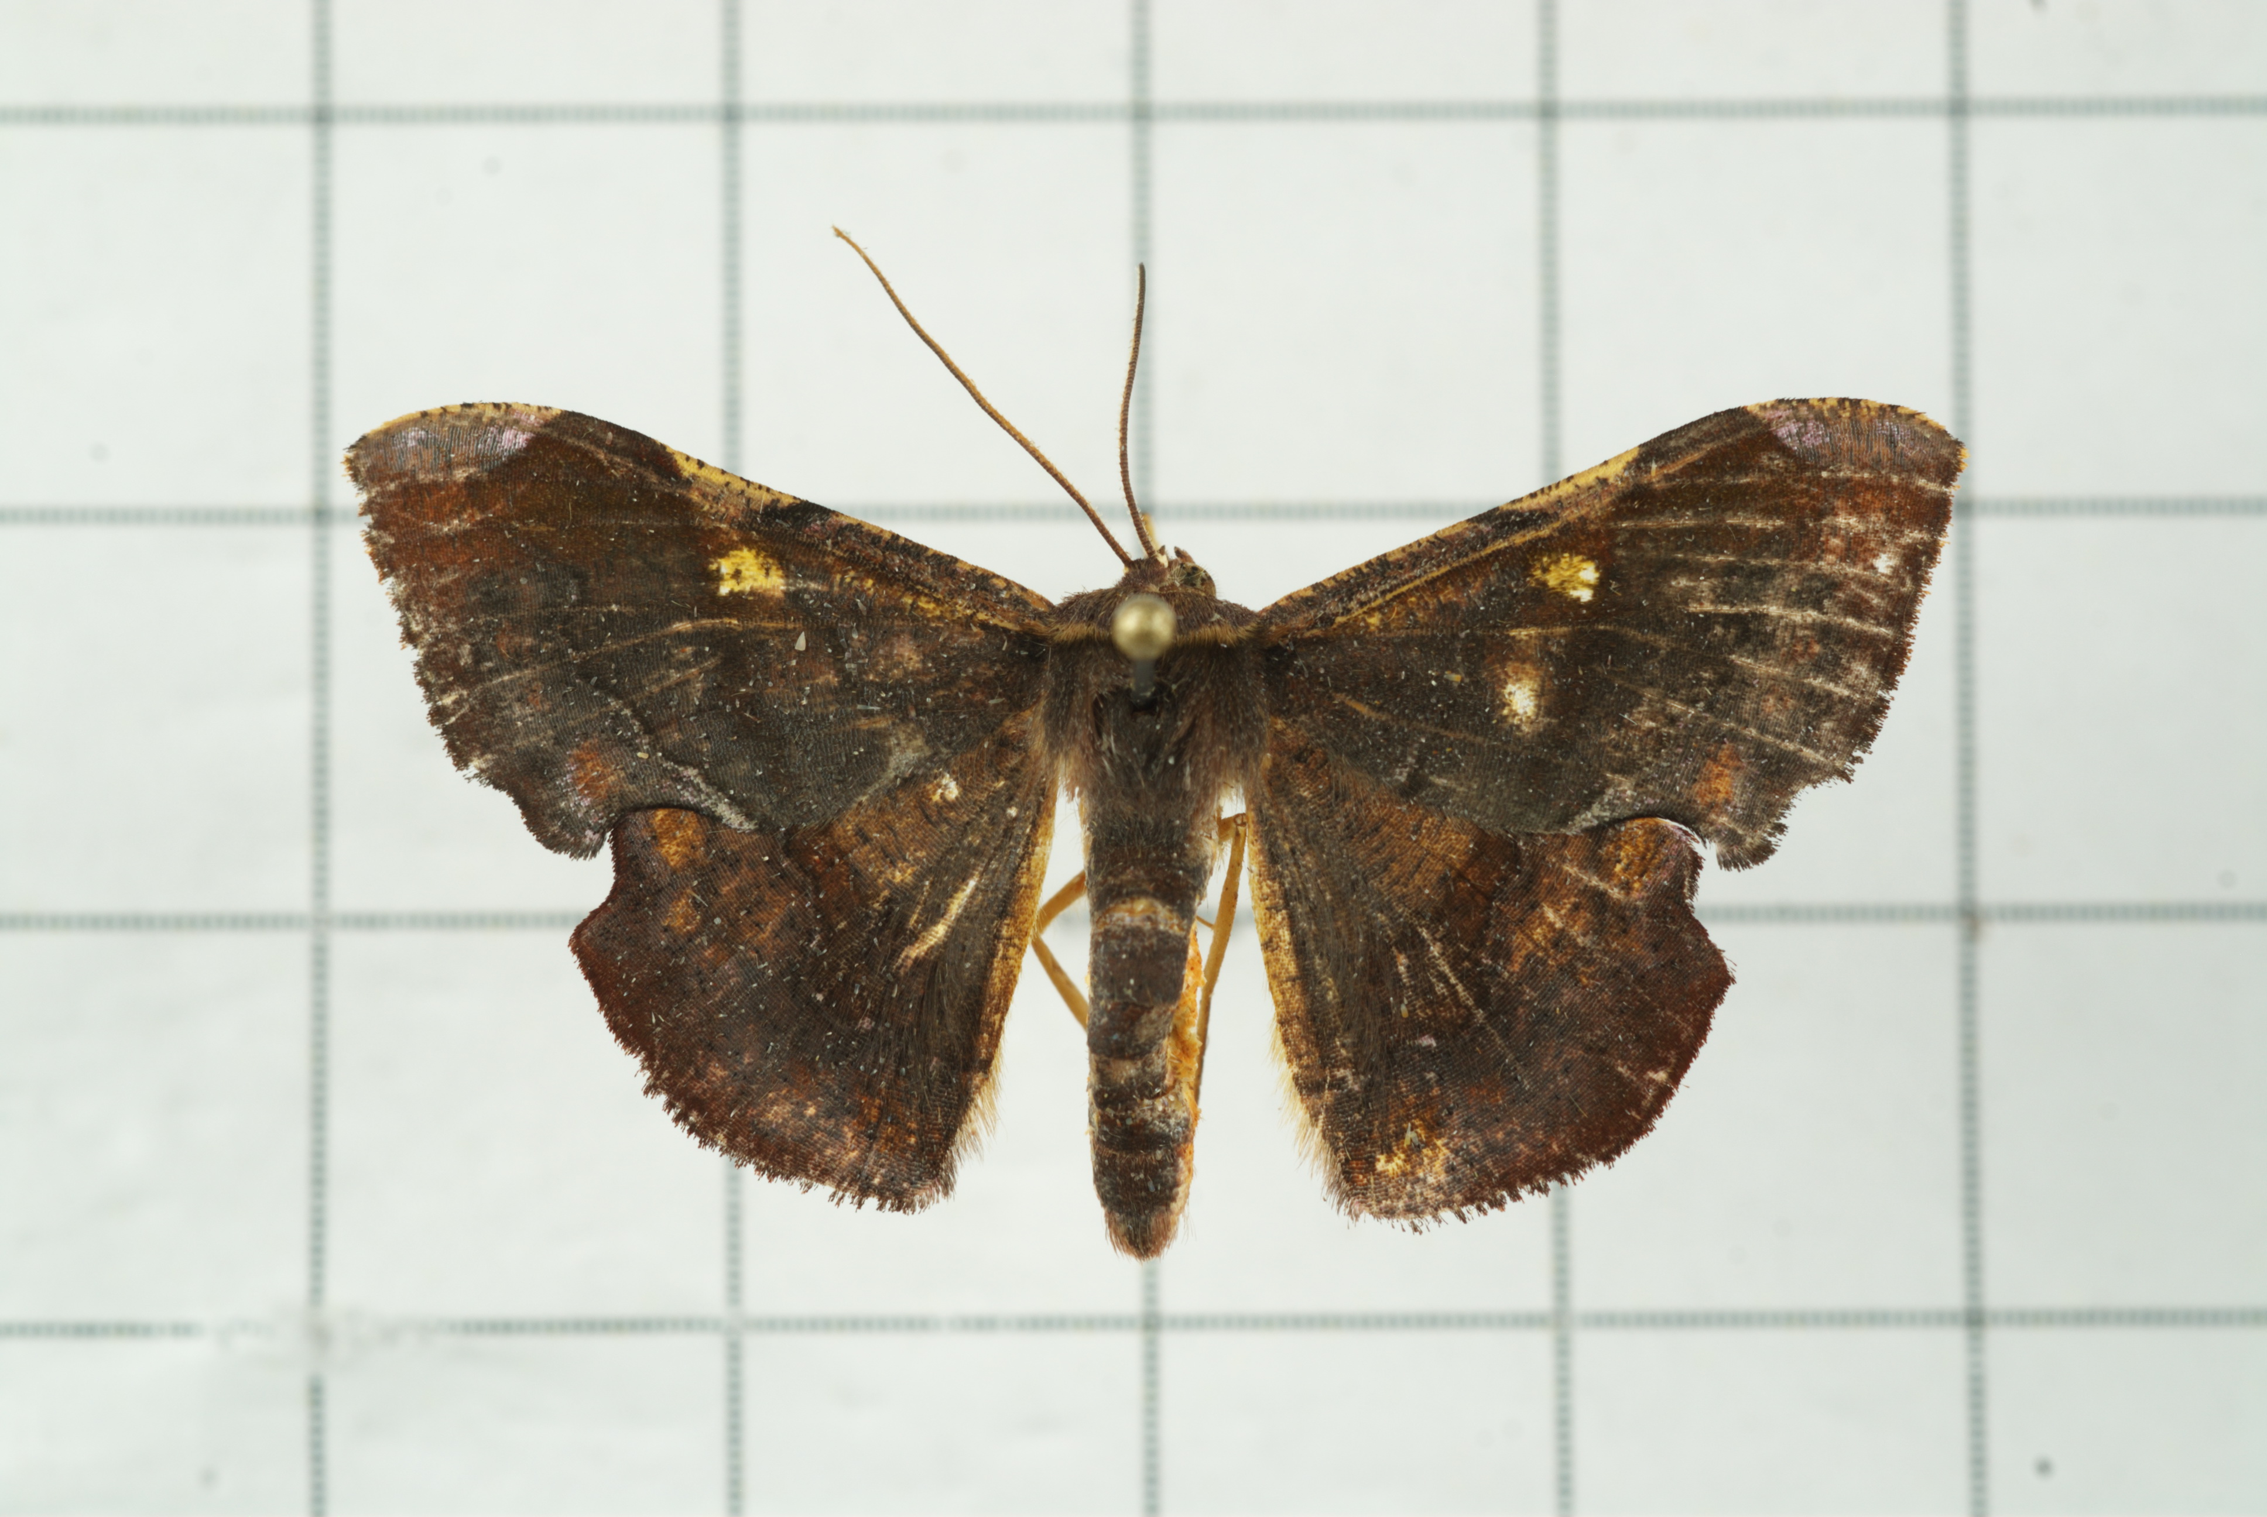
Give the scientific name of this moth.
Fascellina chromataria
